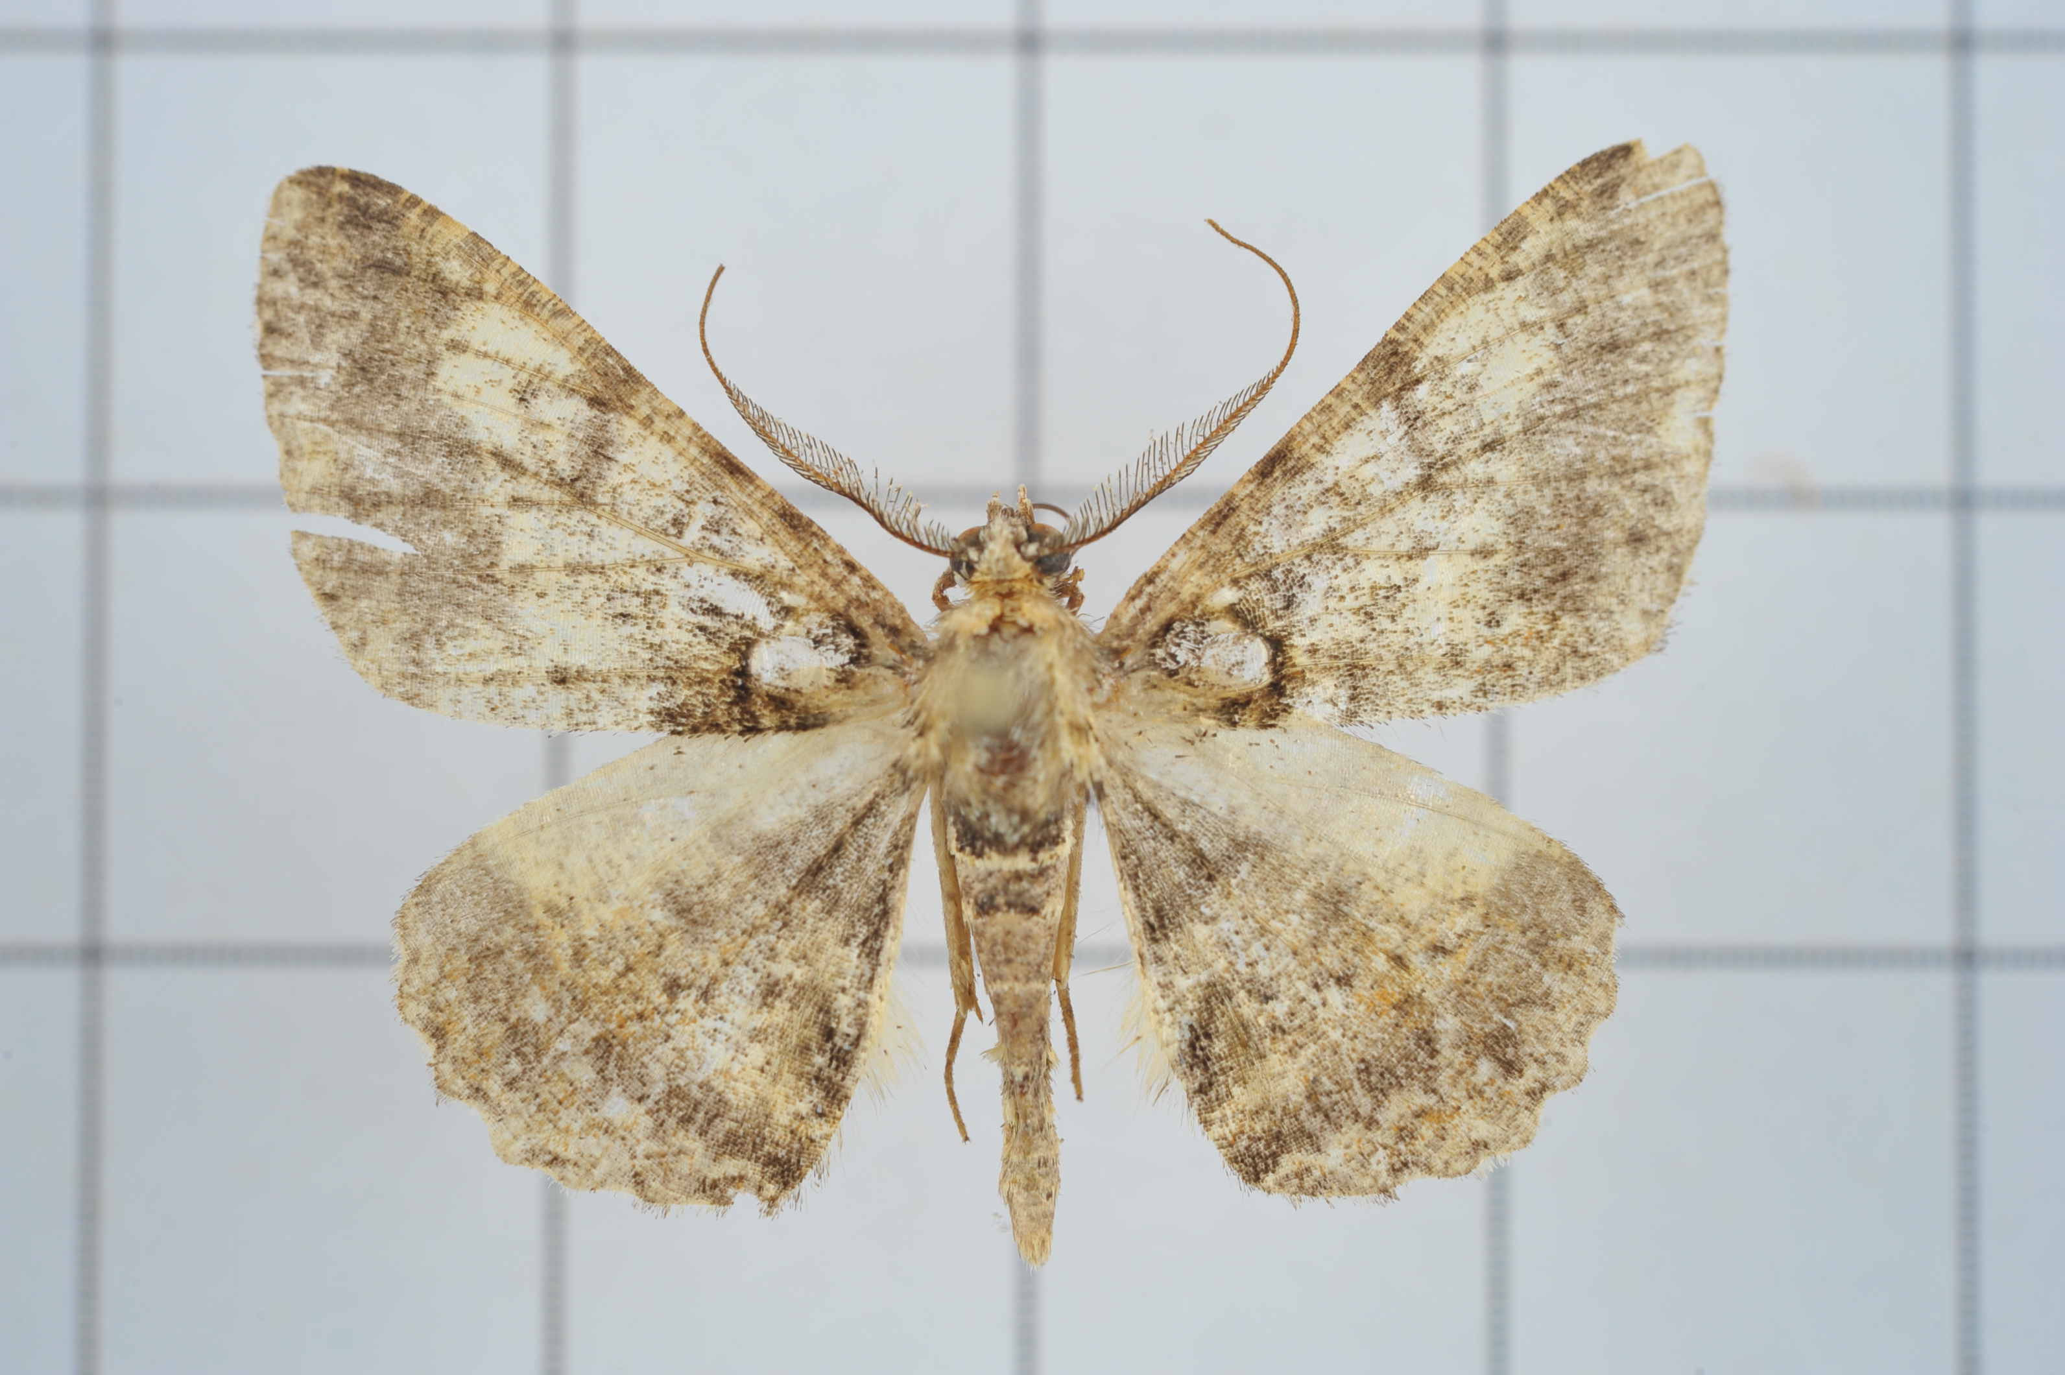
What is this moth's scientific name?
Gasterocome pannosaria orta
